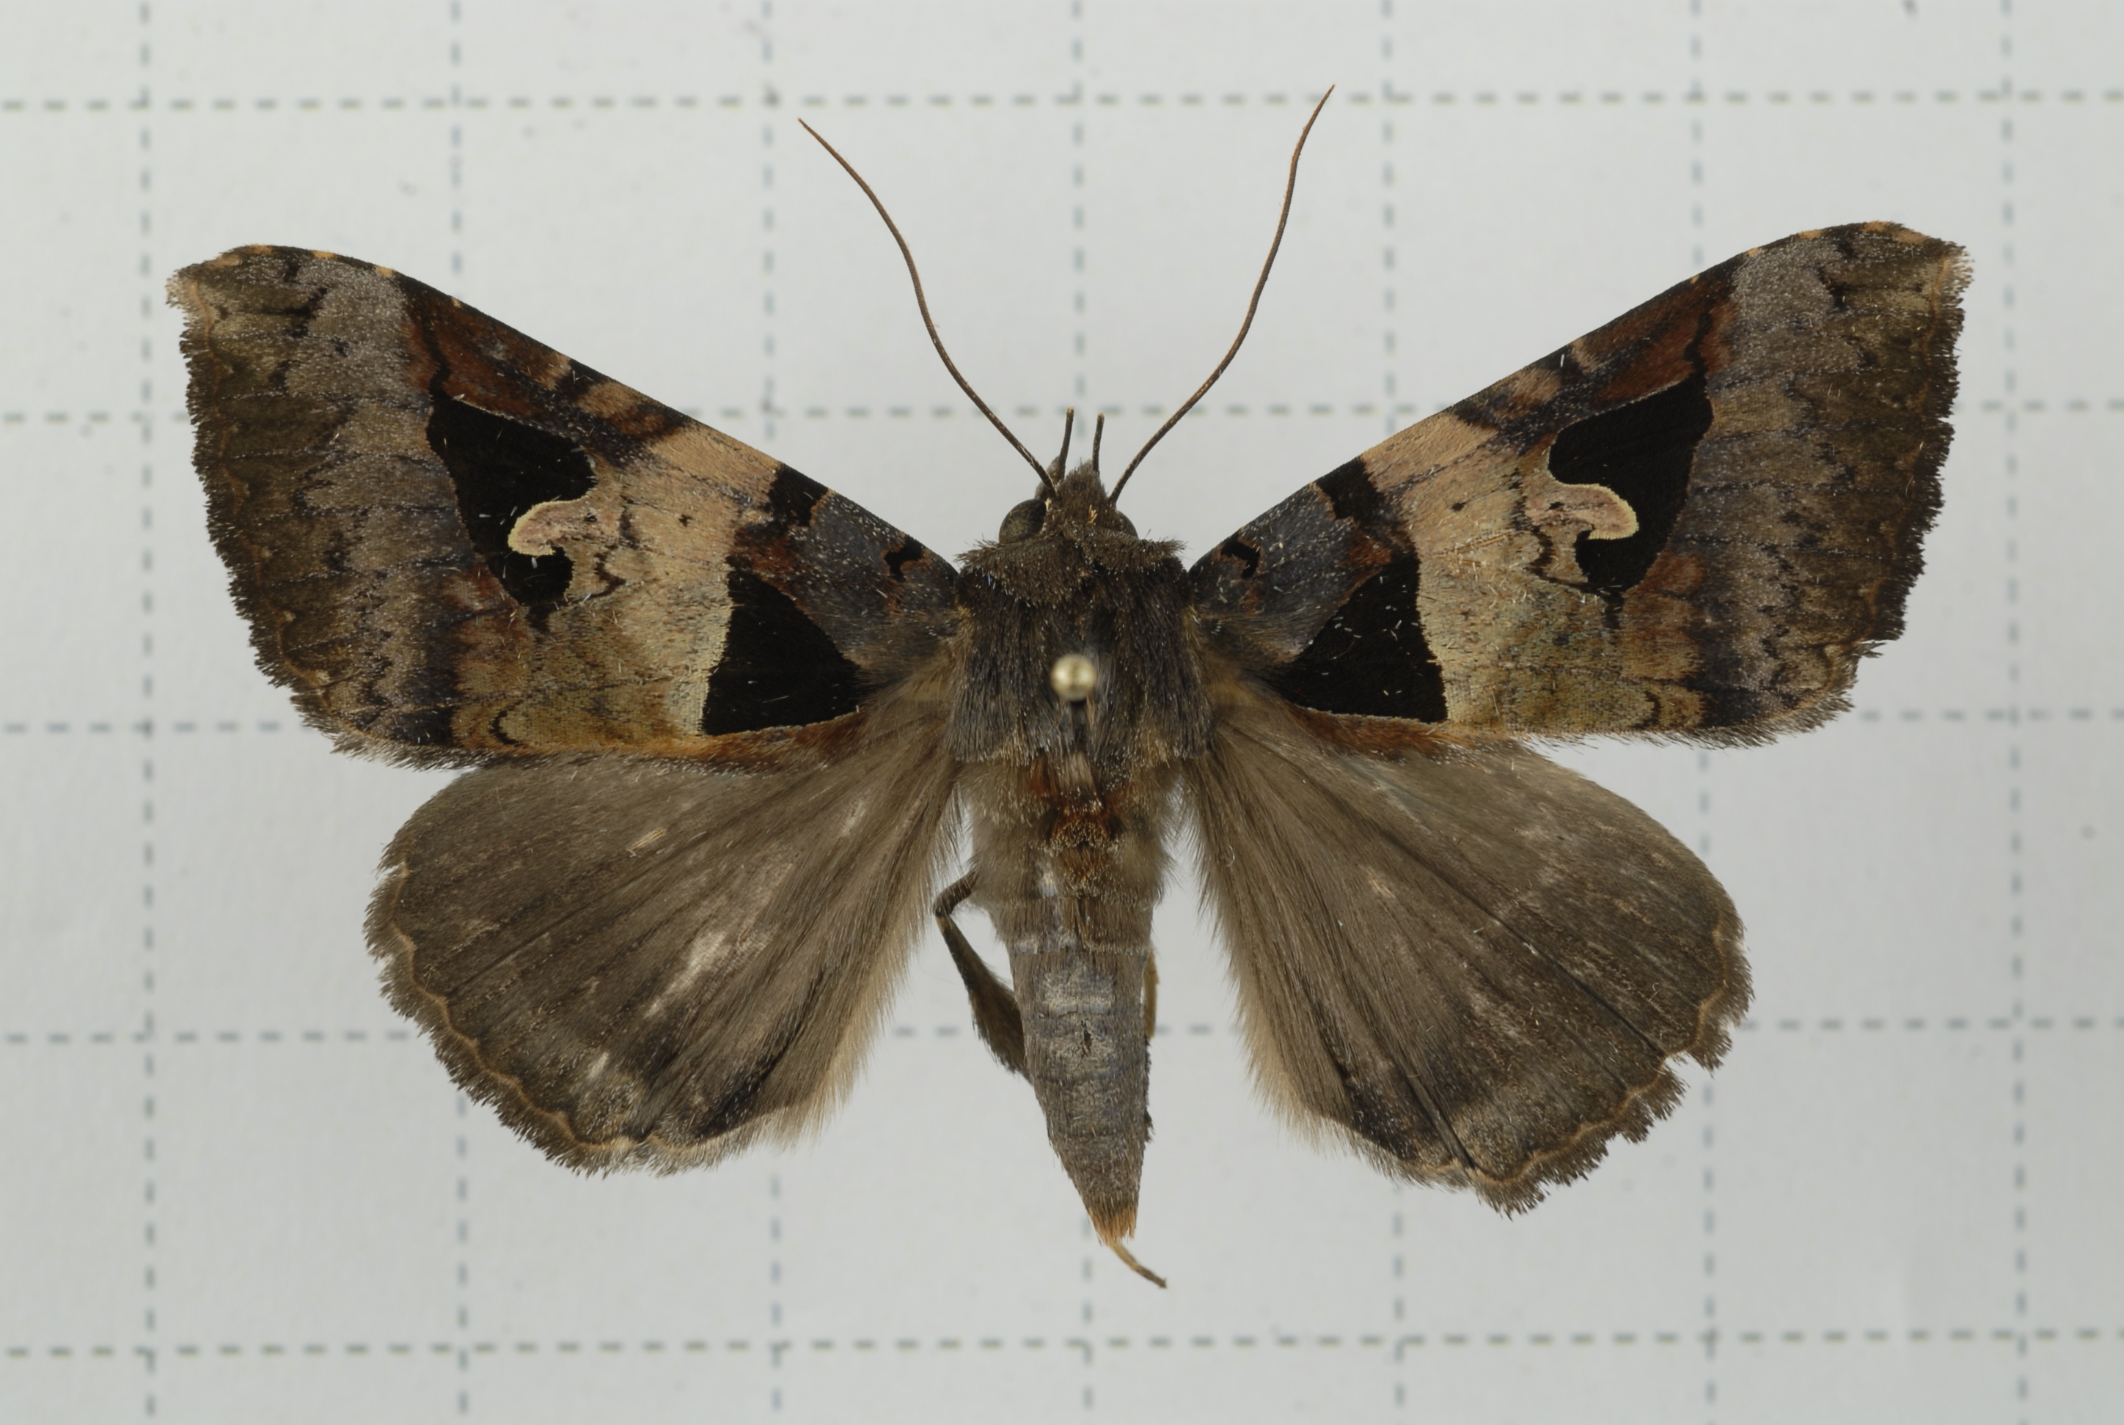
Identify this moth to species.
Avatha chinensis
